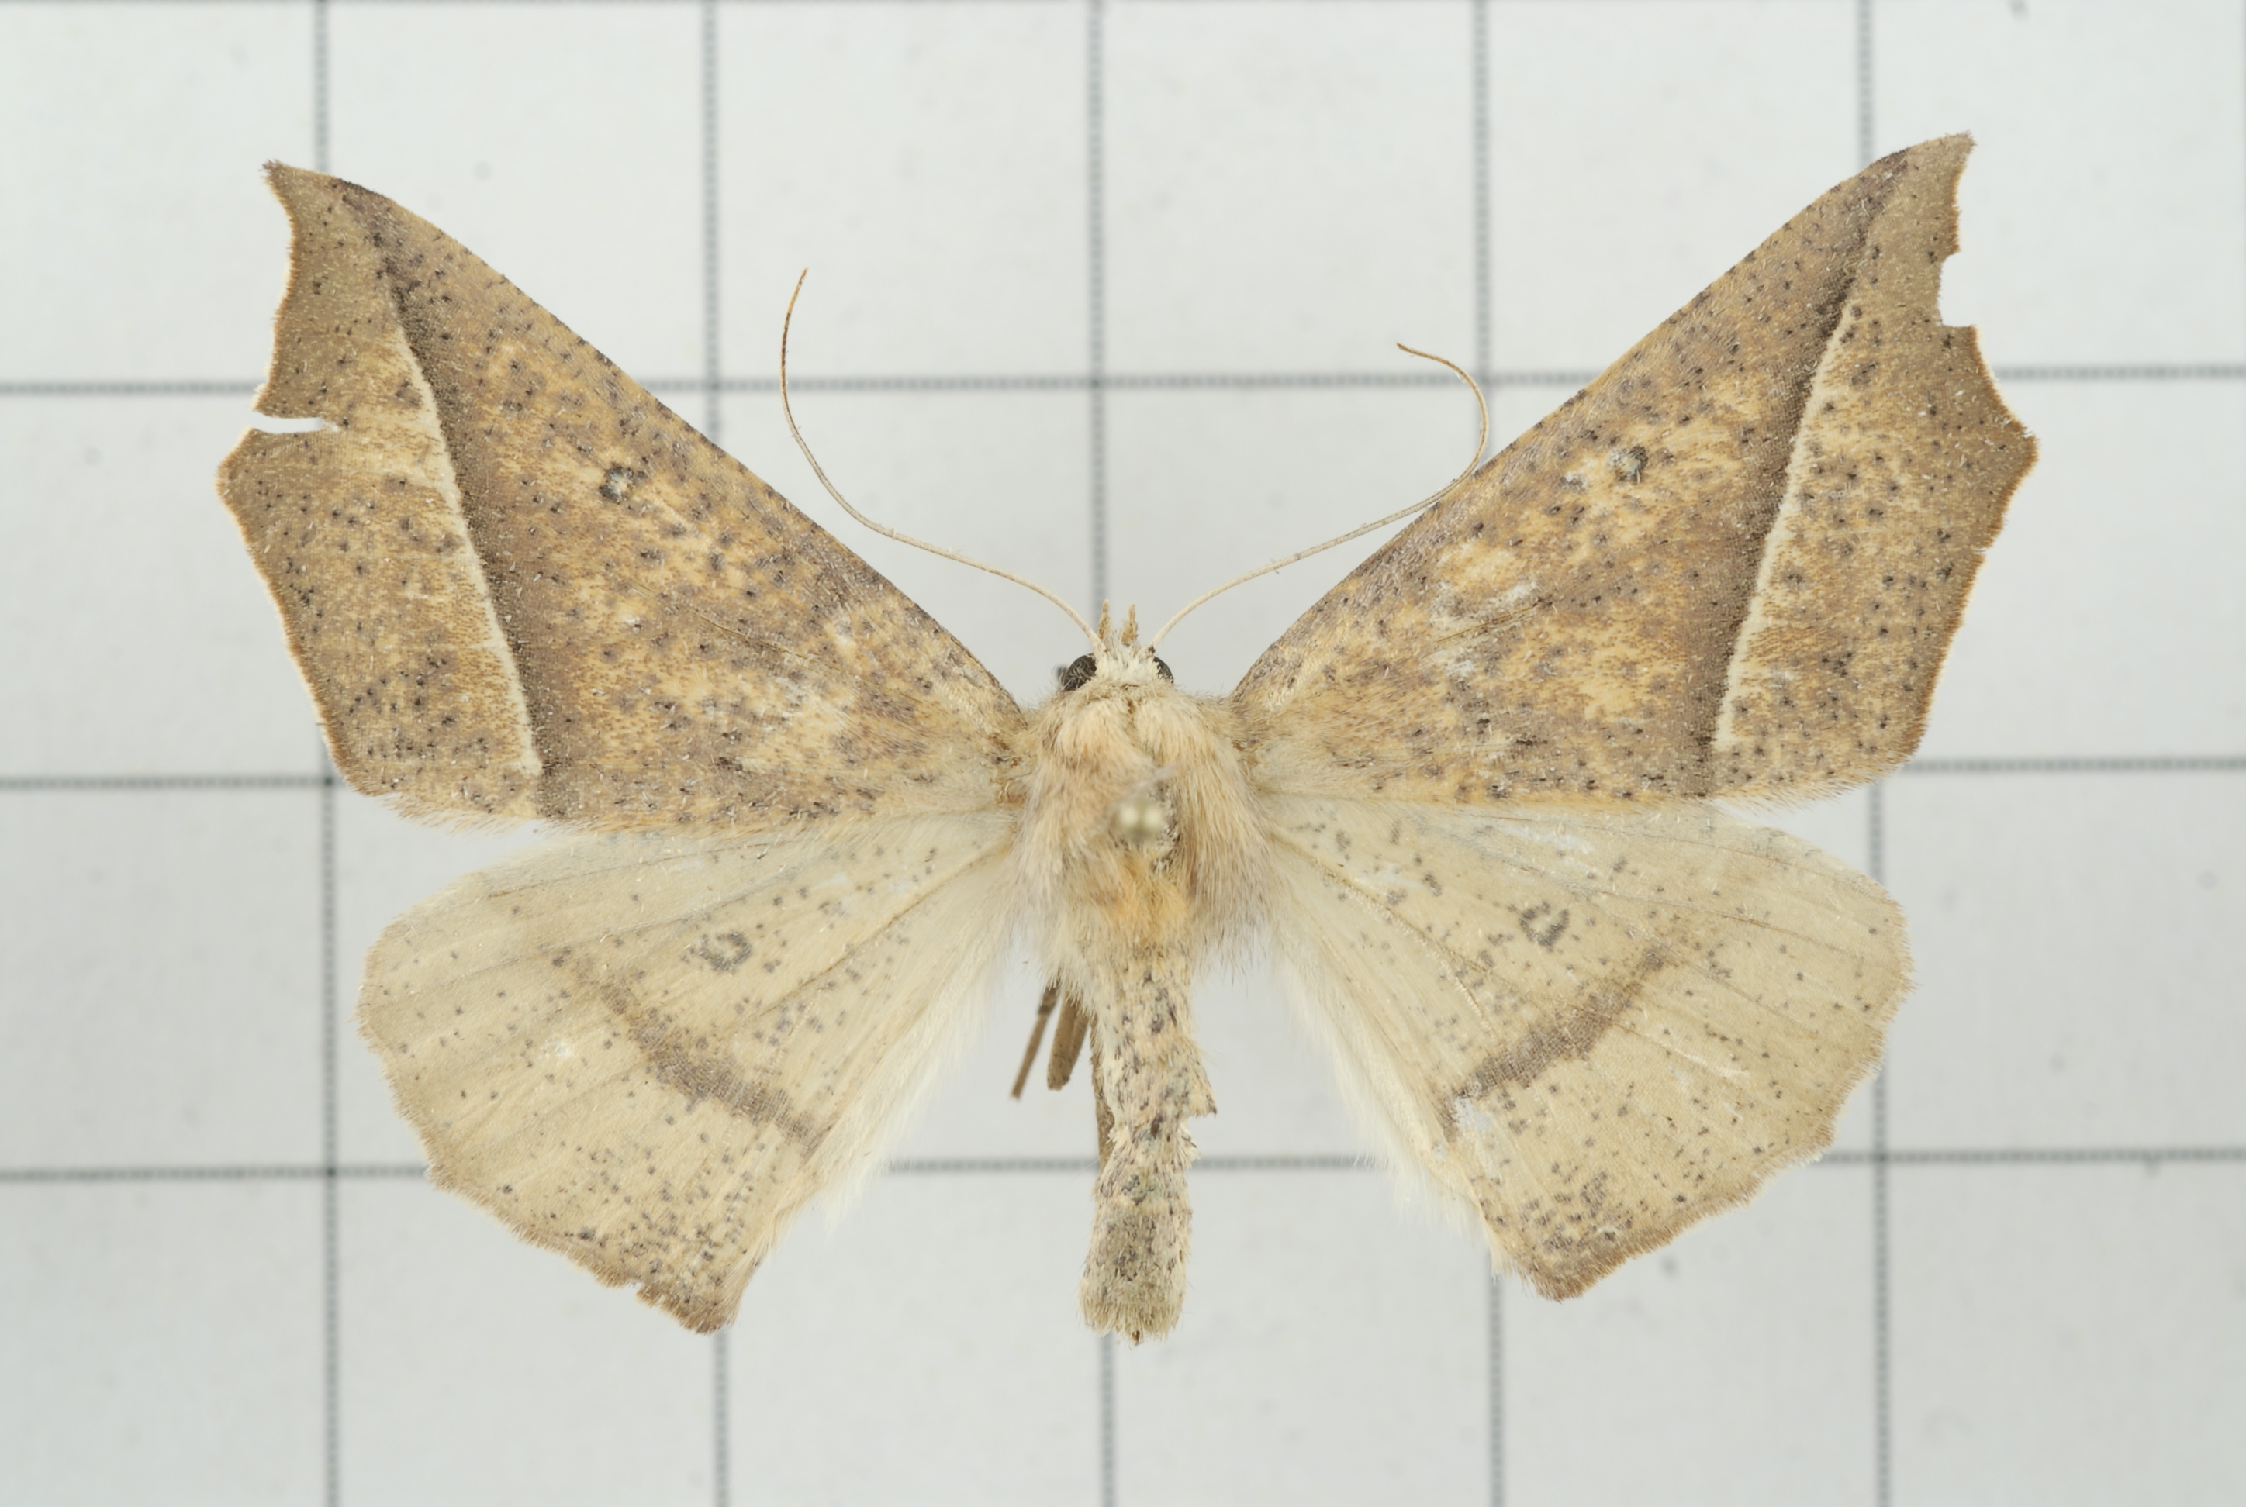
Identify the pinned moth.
Odontopera albiguttulata
